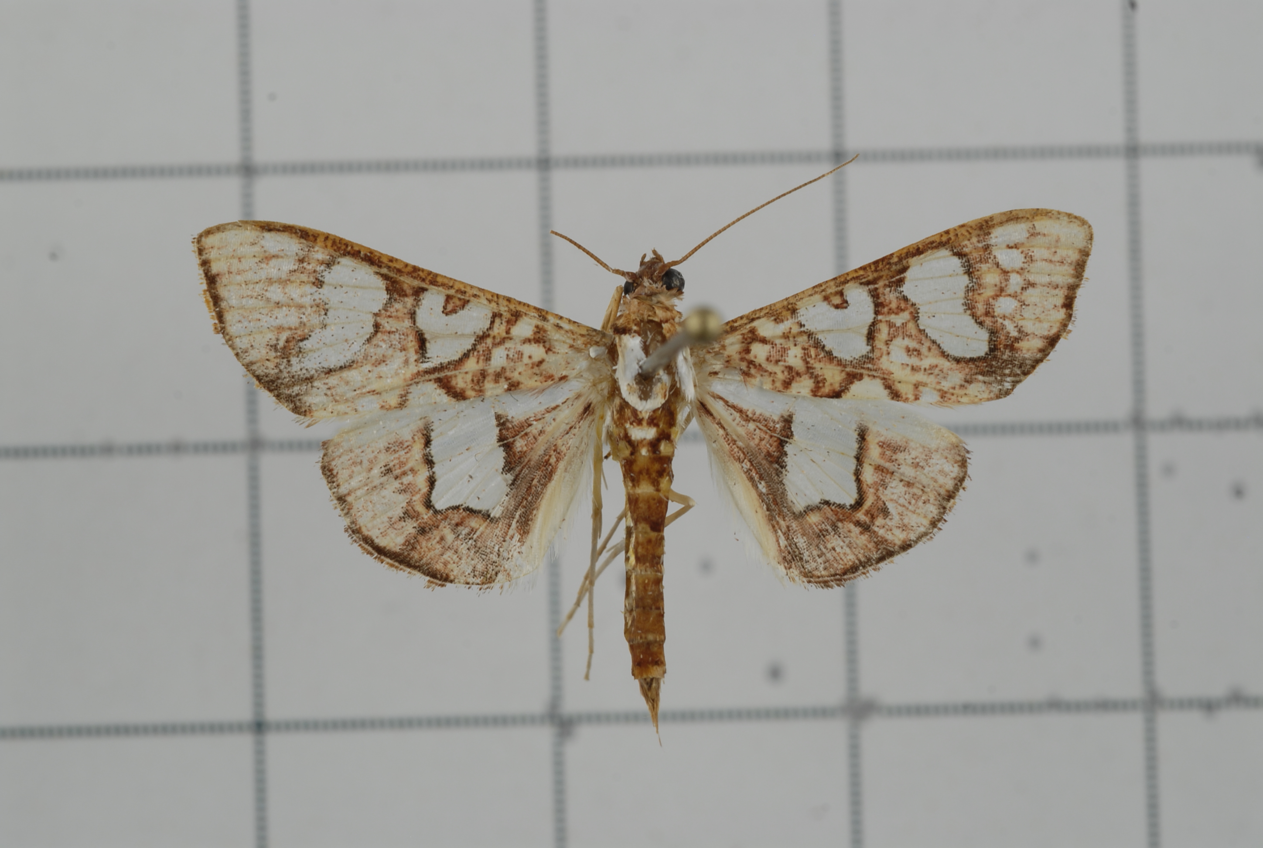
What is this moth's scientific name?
Glyphodes canthusalis
